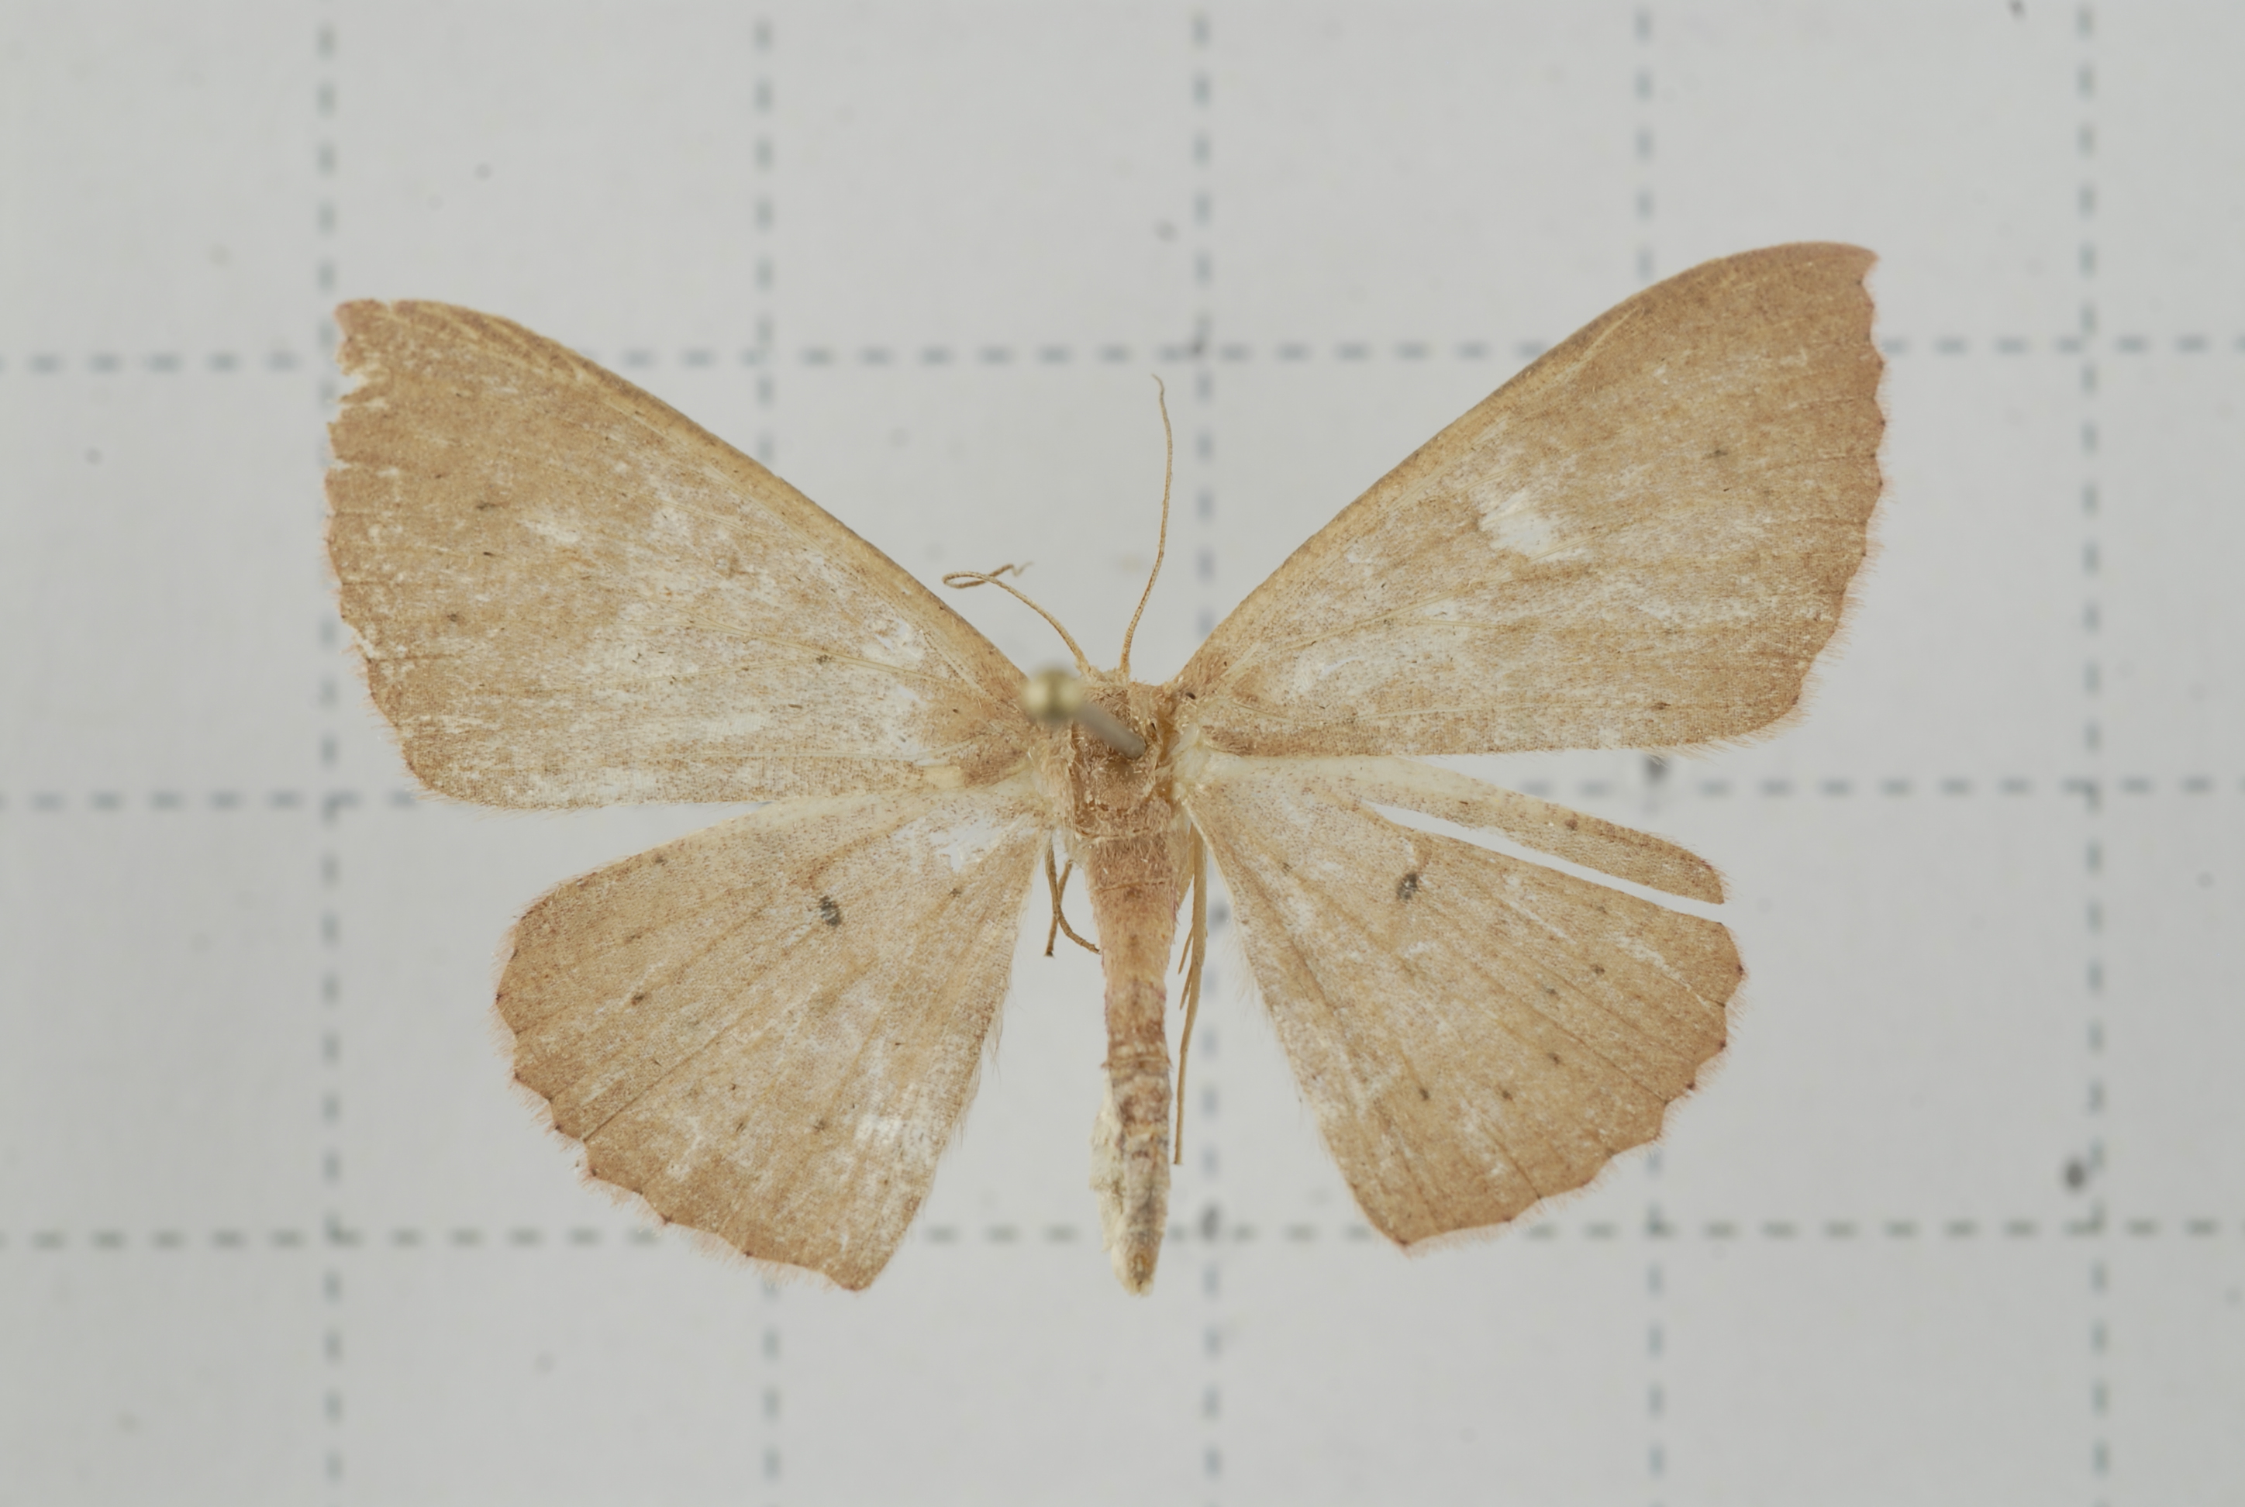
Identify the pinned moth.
Perixera absconditaria
